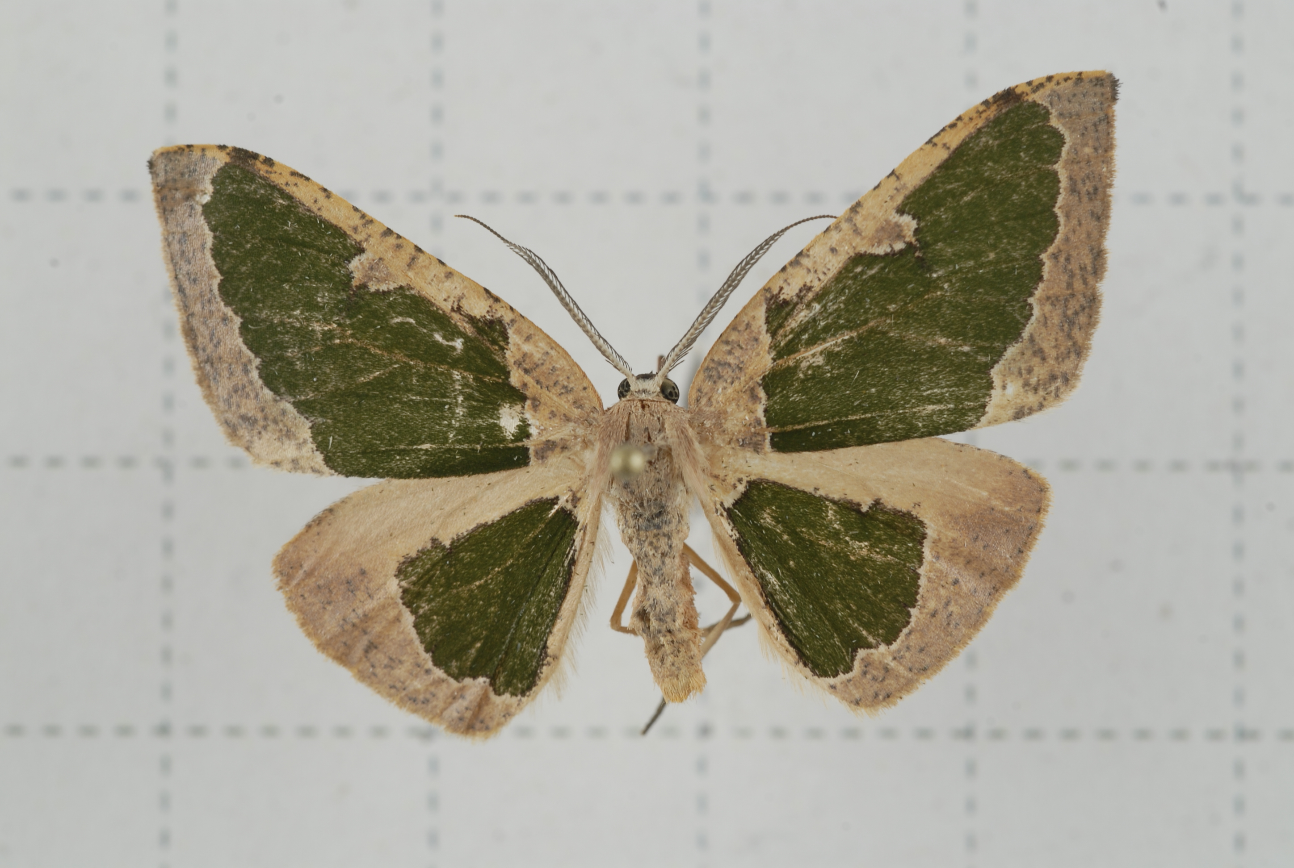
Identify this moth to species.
Celenna festivaria formosensis
